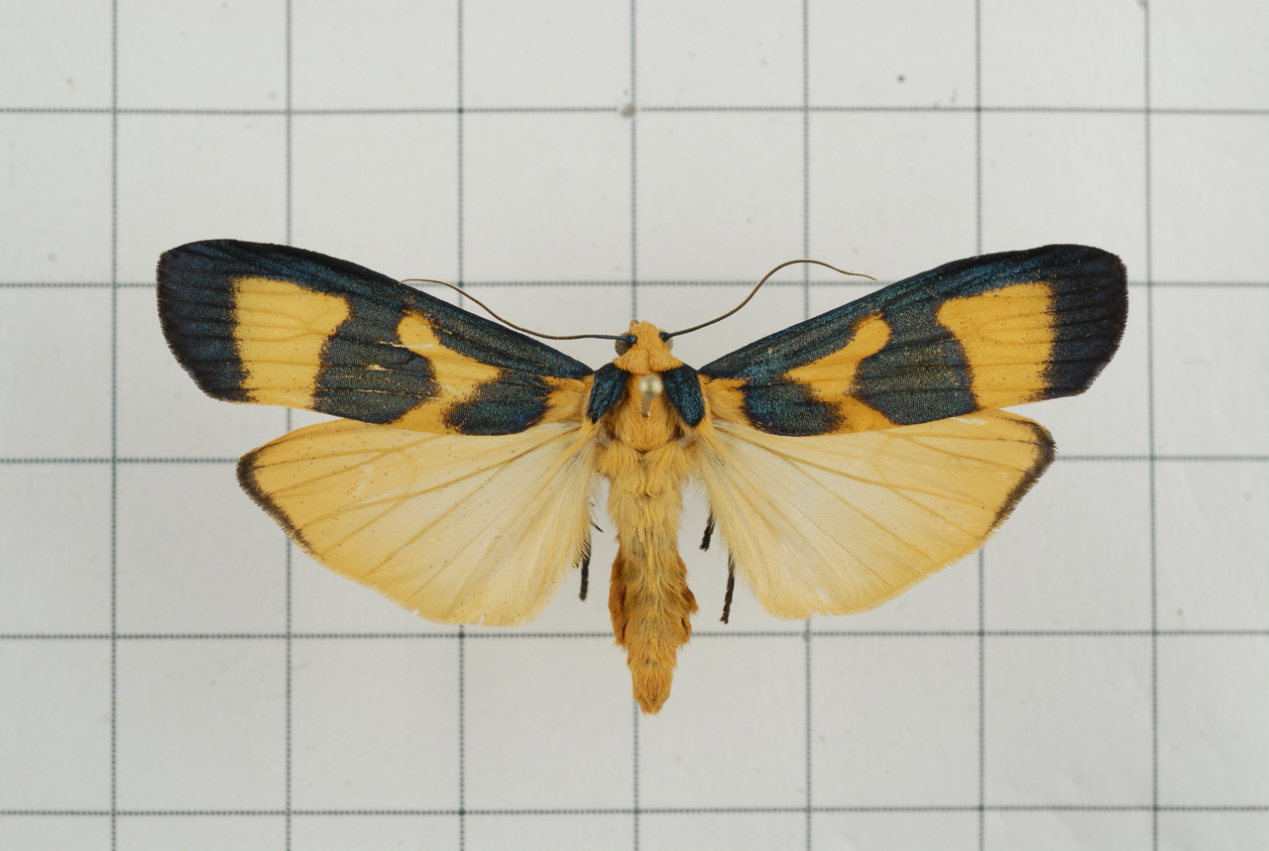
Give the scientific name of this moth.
Chrysaeglia magnifica
